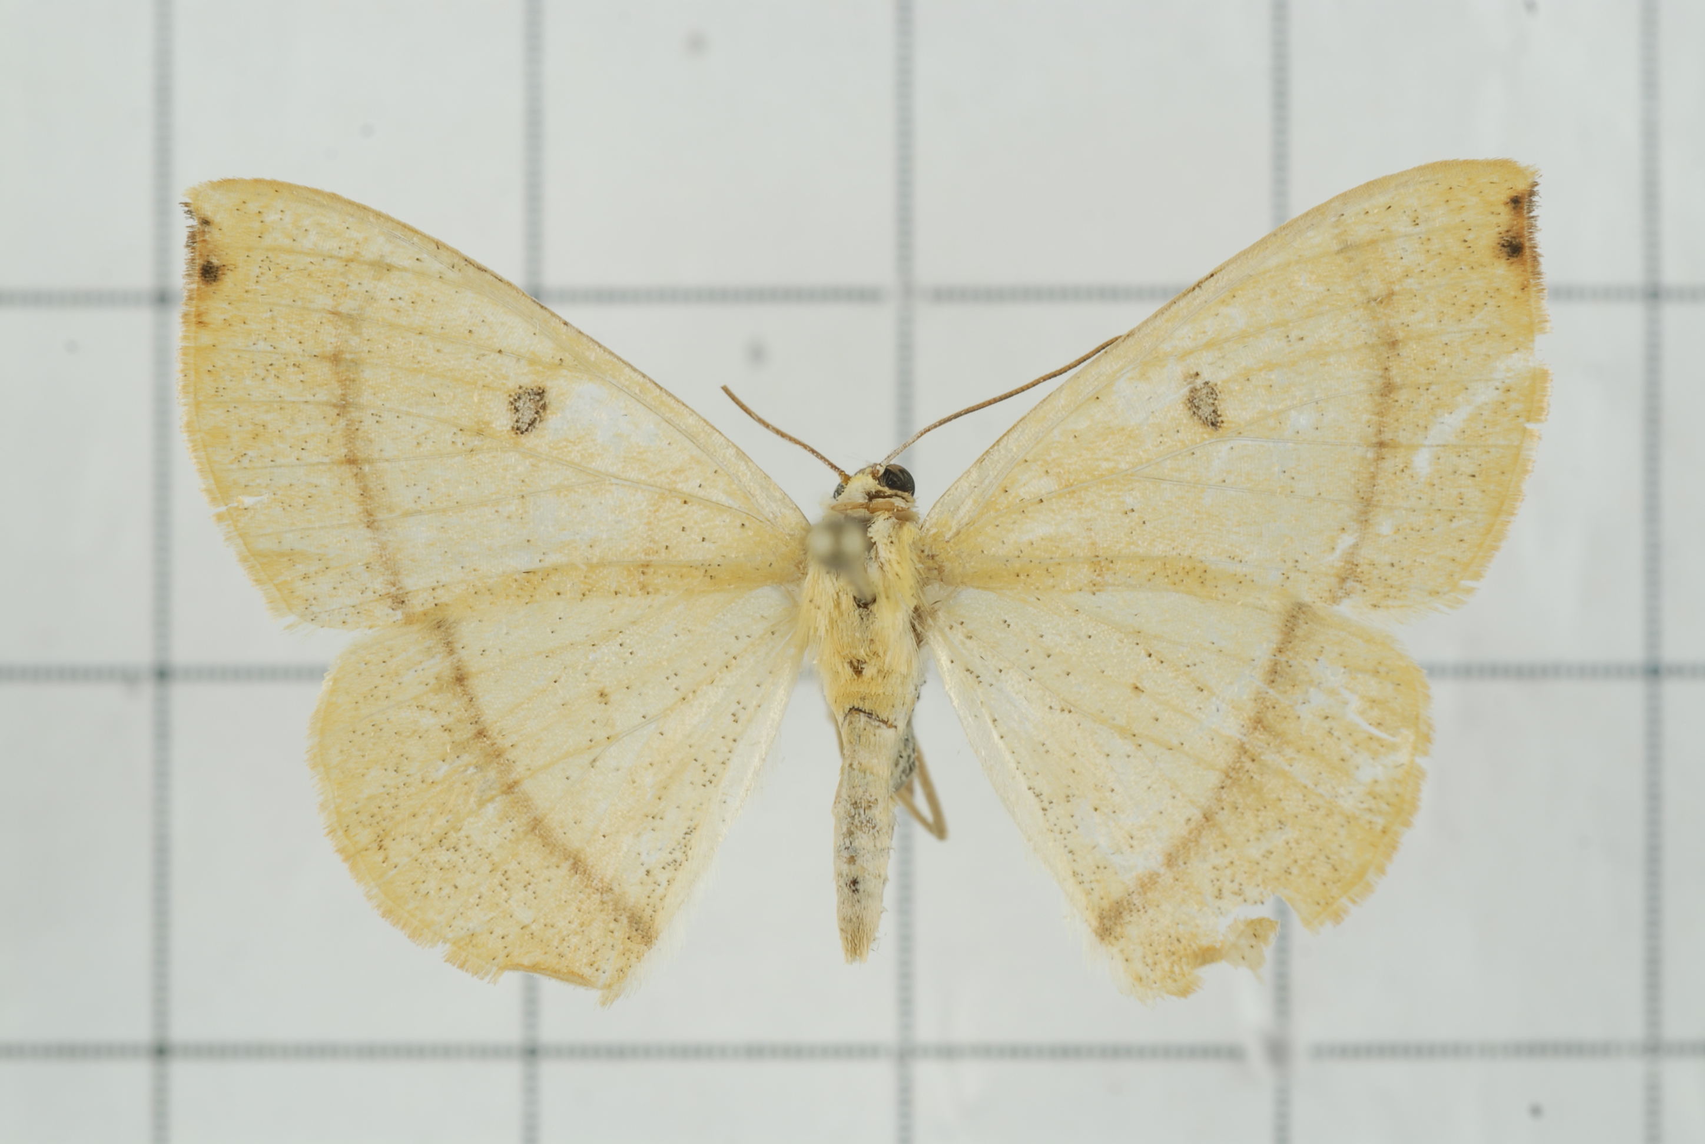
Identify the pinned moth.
Eilicrinia flava
